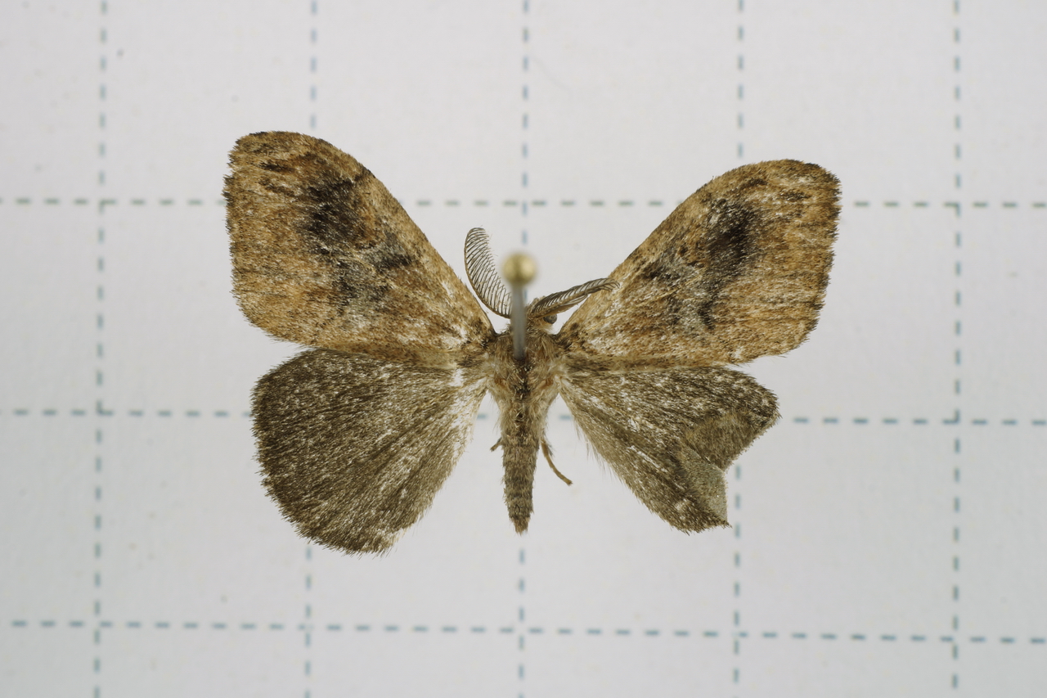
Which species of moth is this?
Orgyia postica
